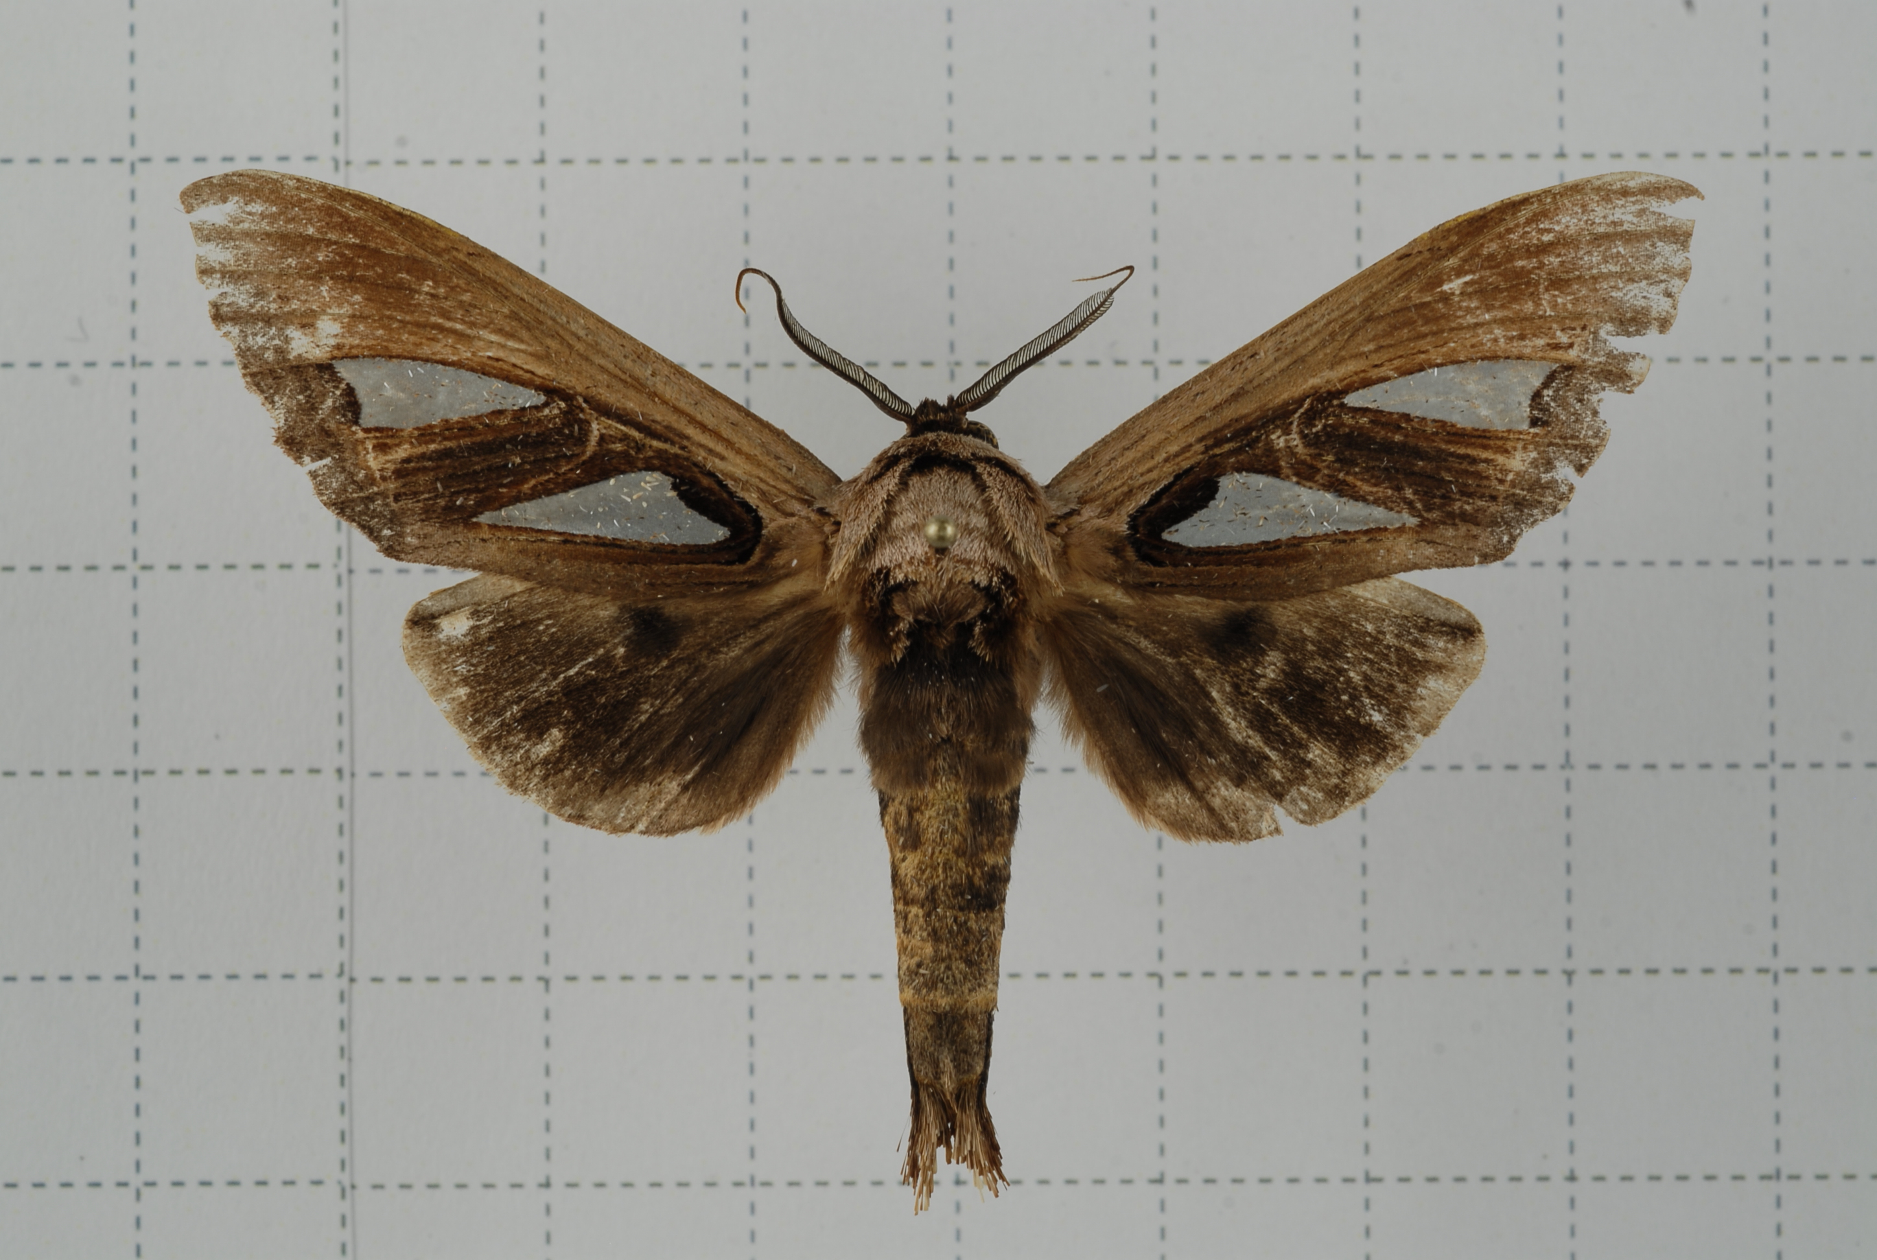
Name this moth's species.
Tarsolepis japonica
